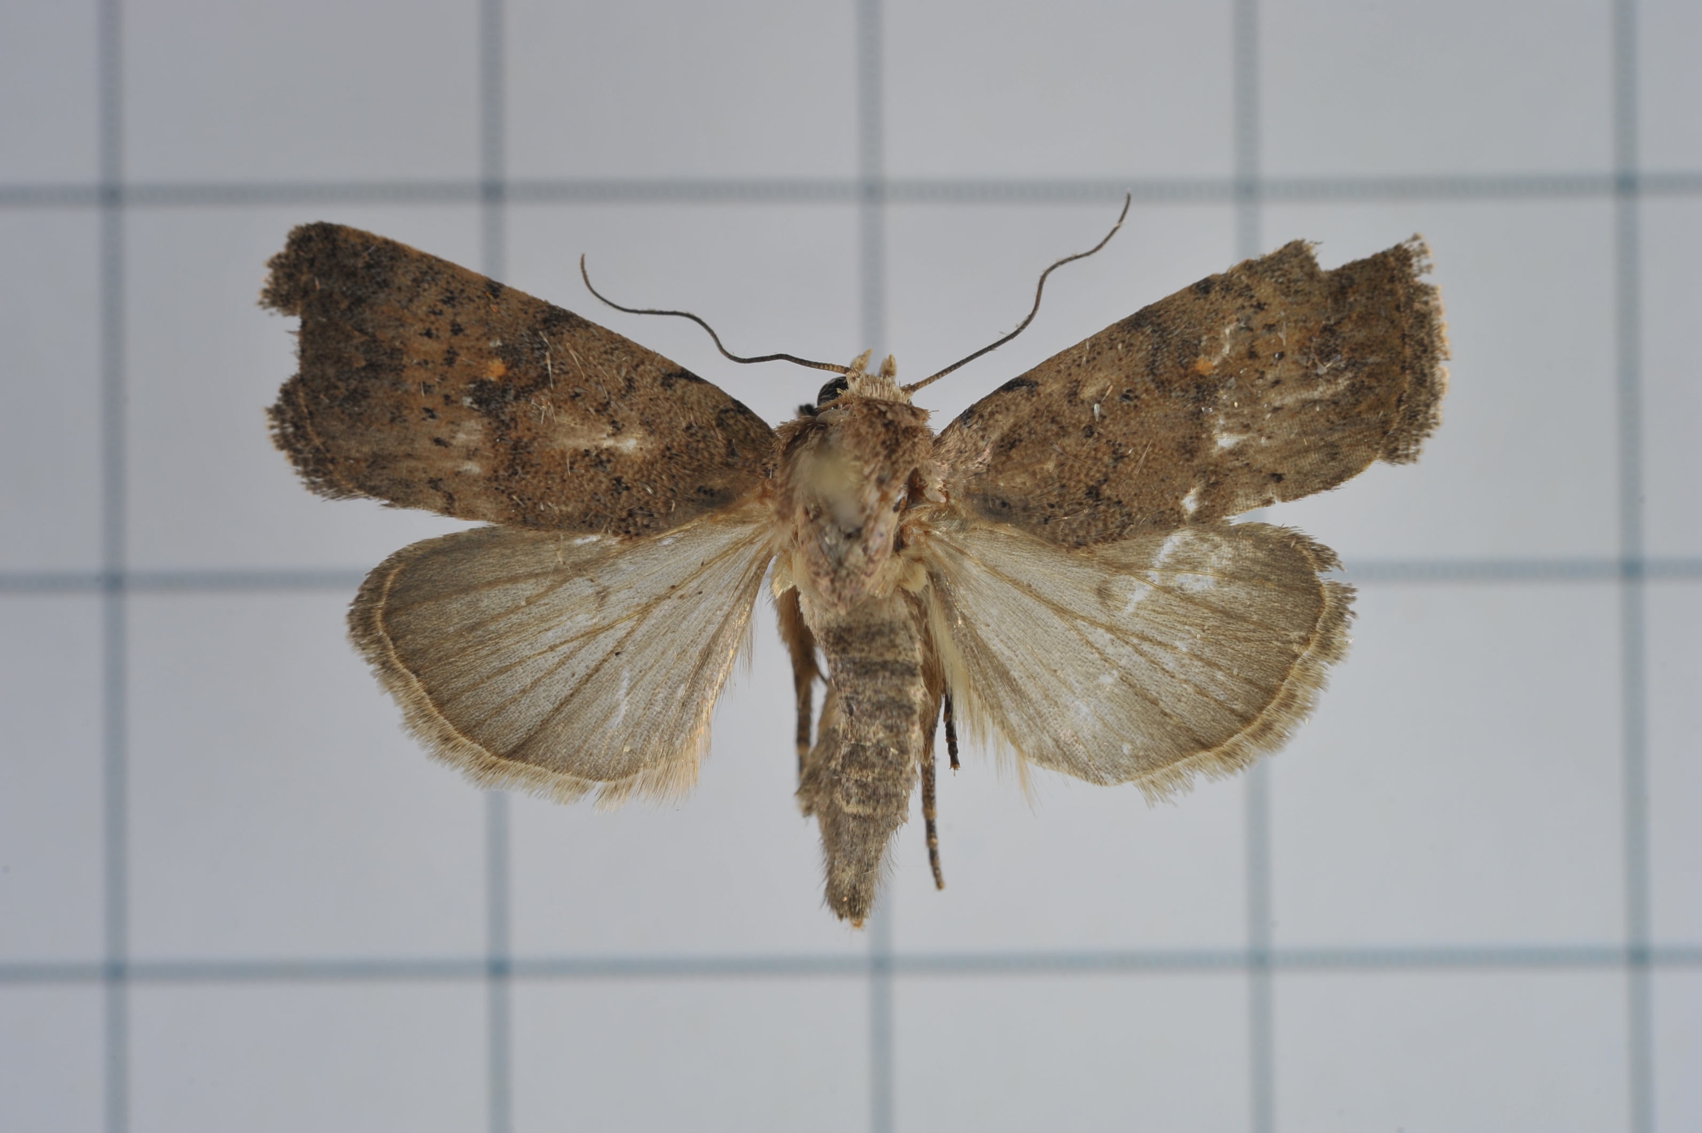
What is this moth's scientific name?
Athetis bremusa
